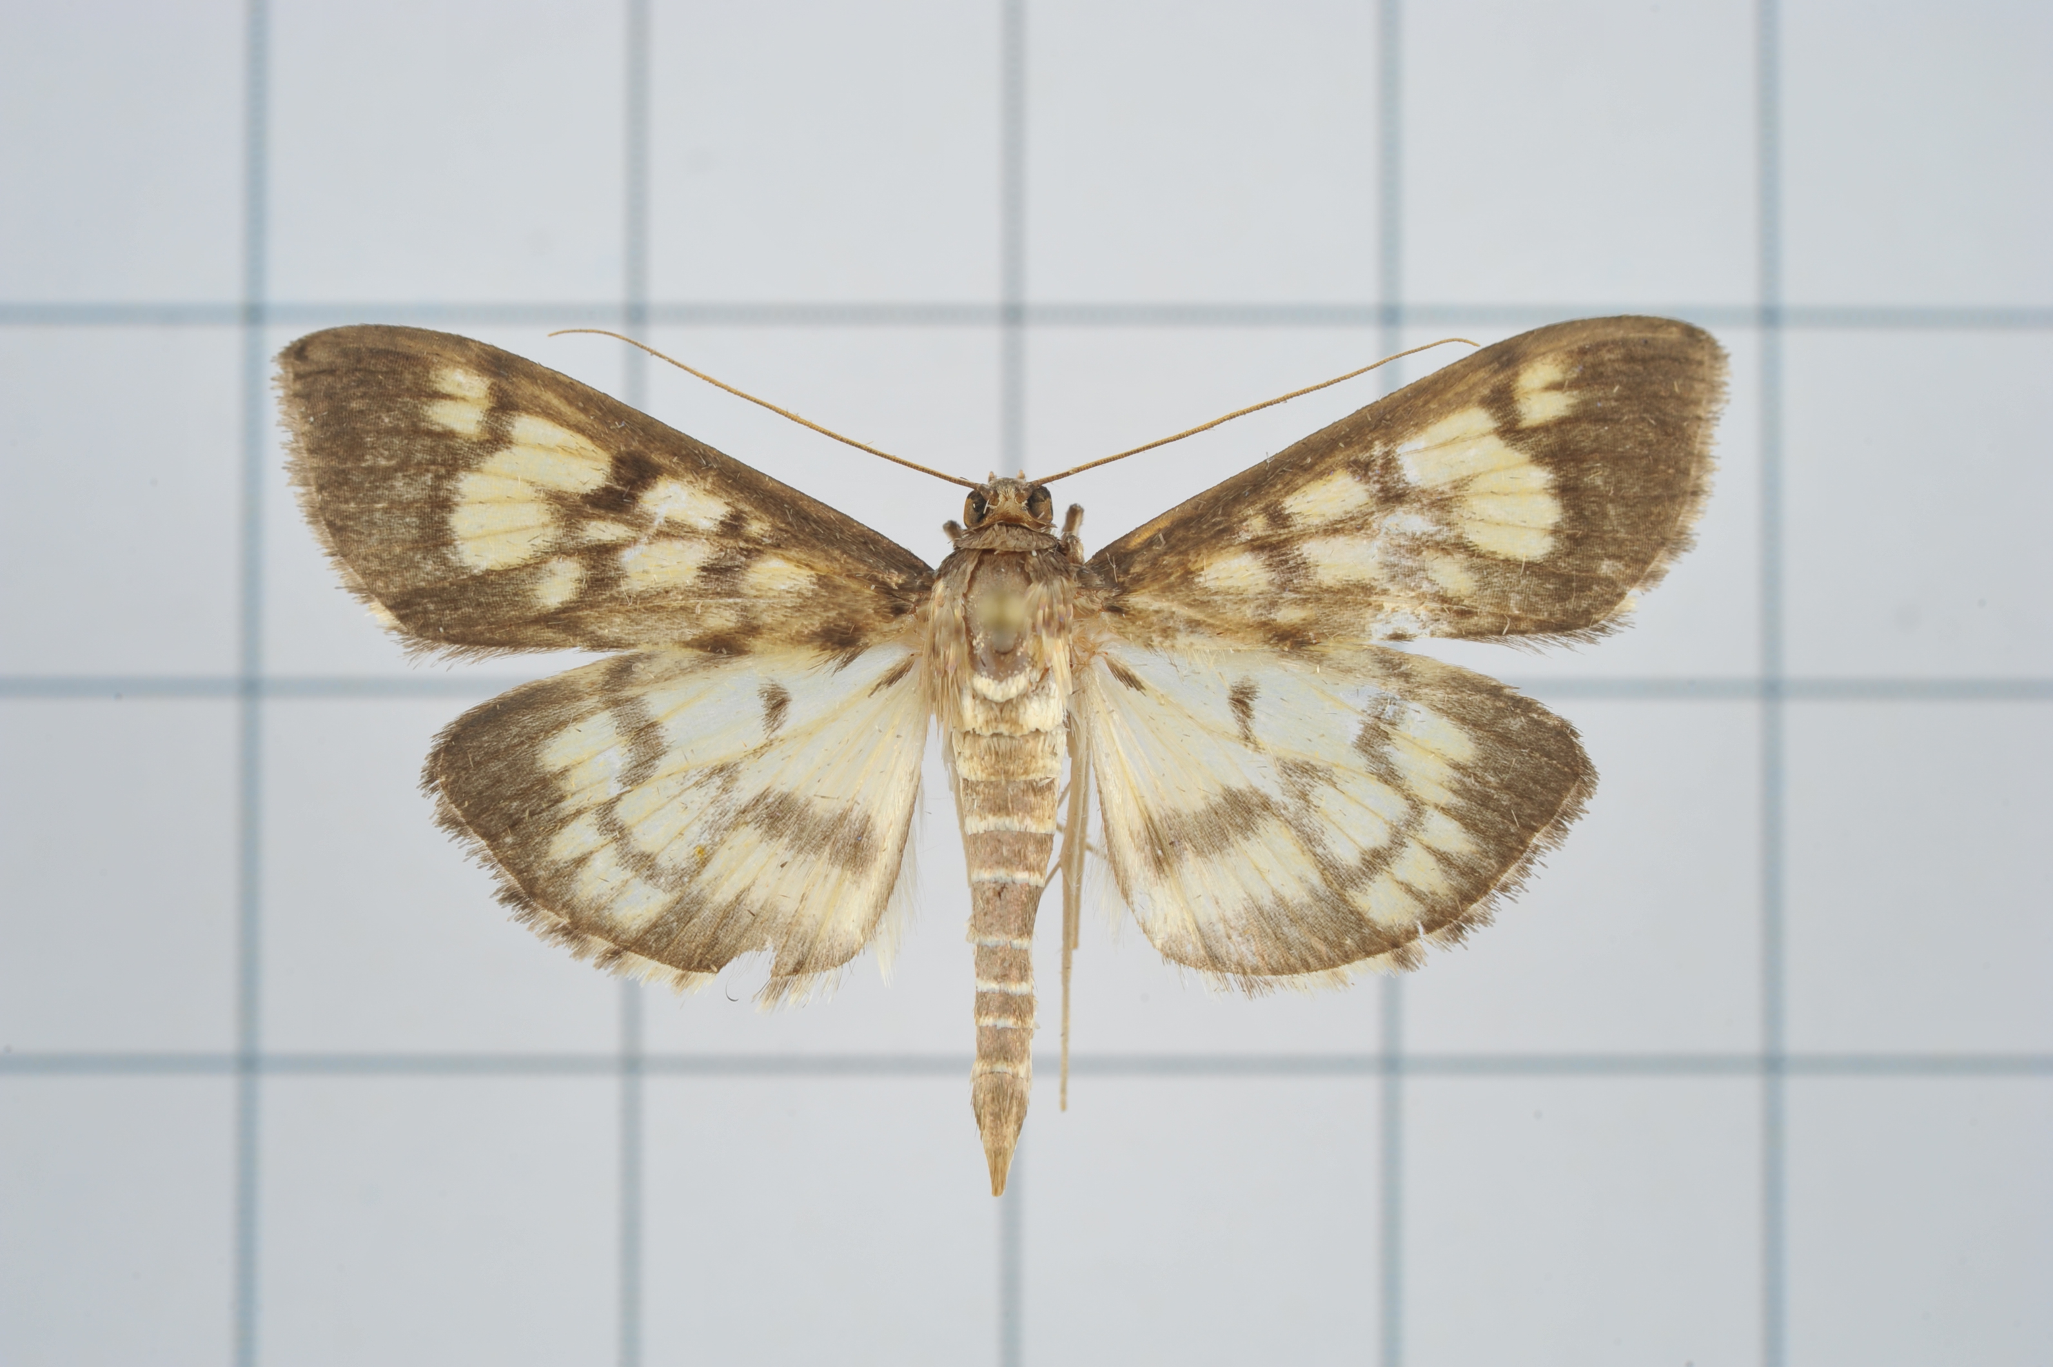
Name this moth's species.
Syllepte taiwanalis
